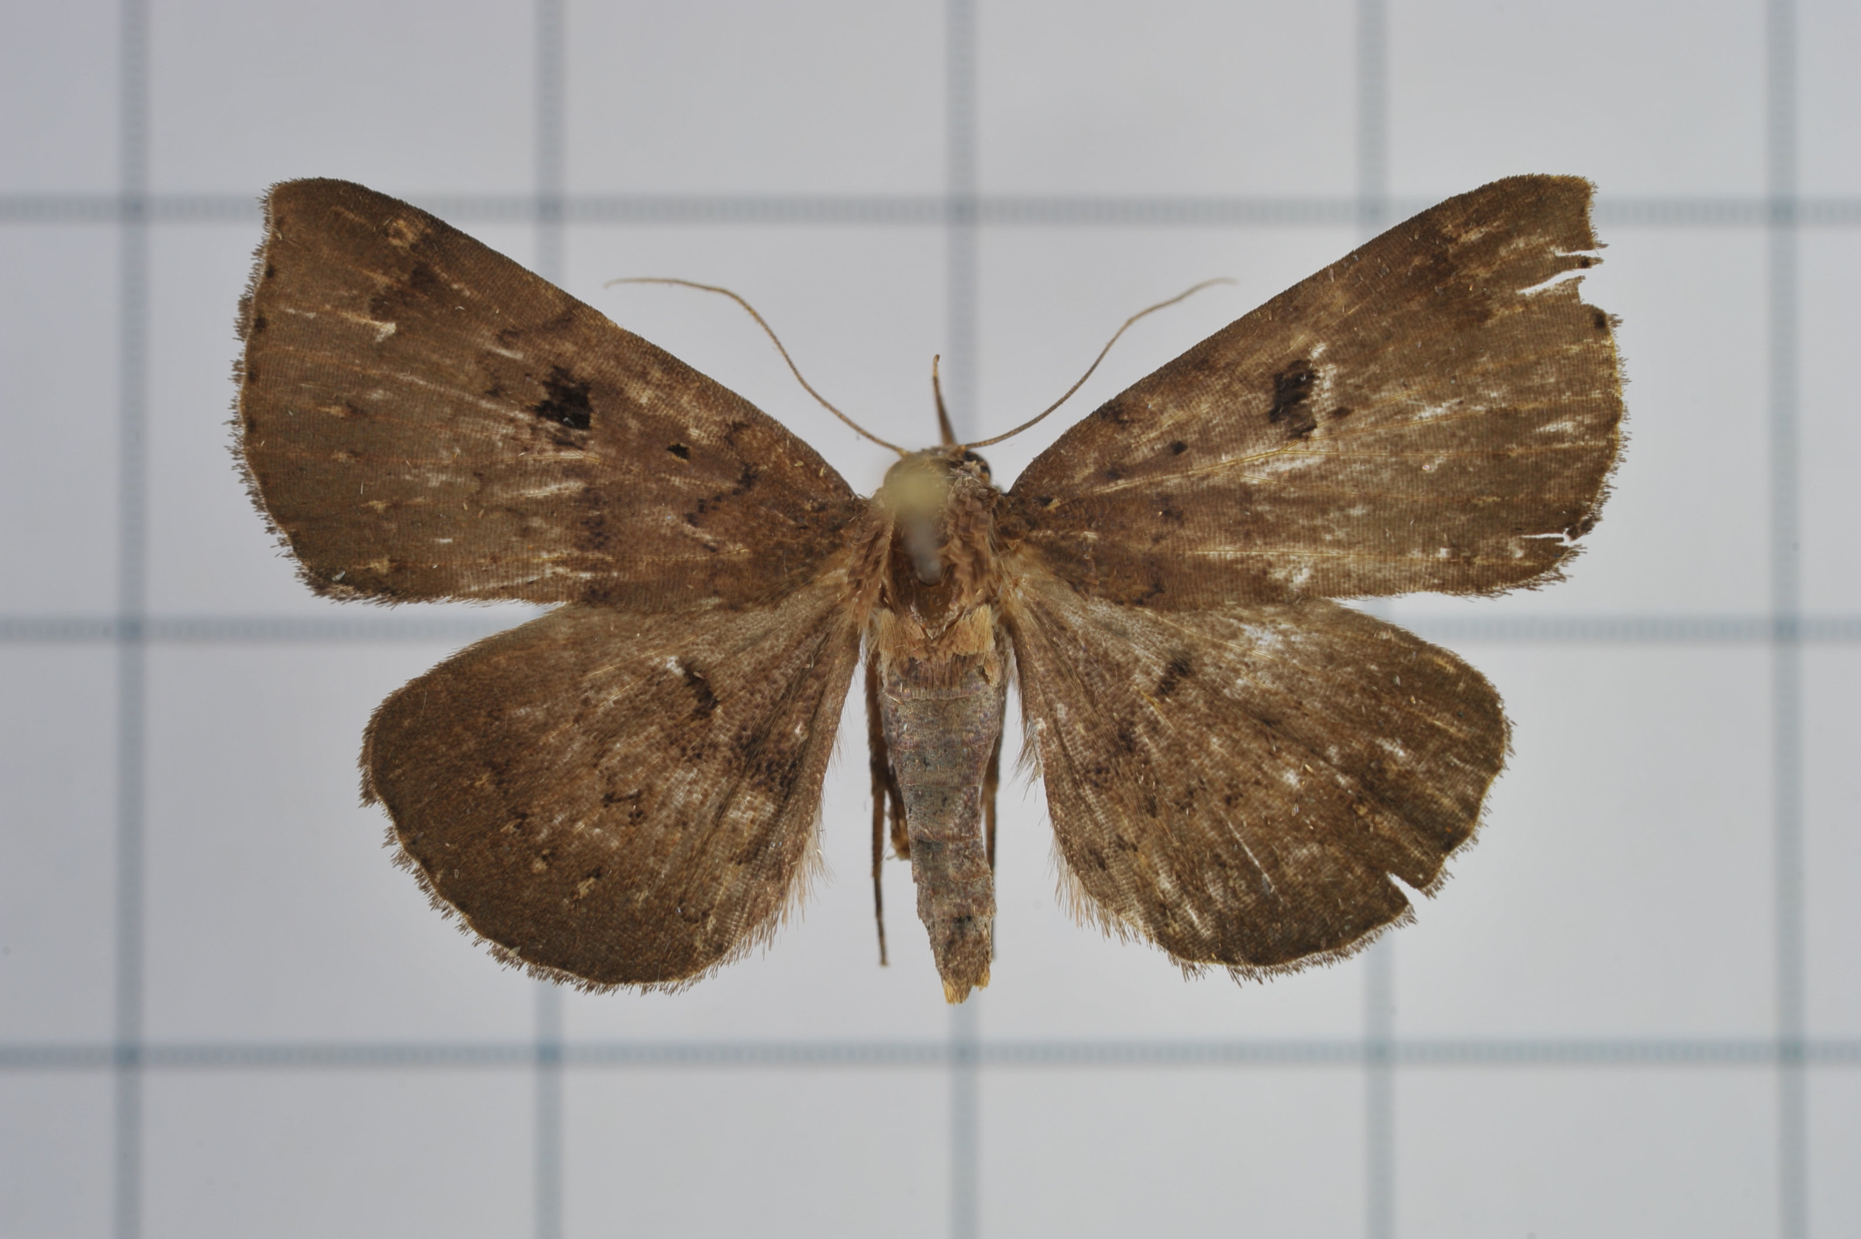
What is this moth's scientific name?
Mosopia punctilinea
